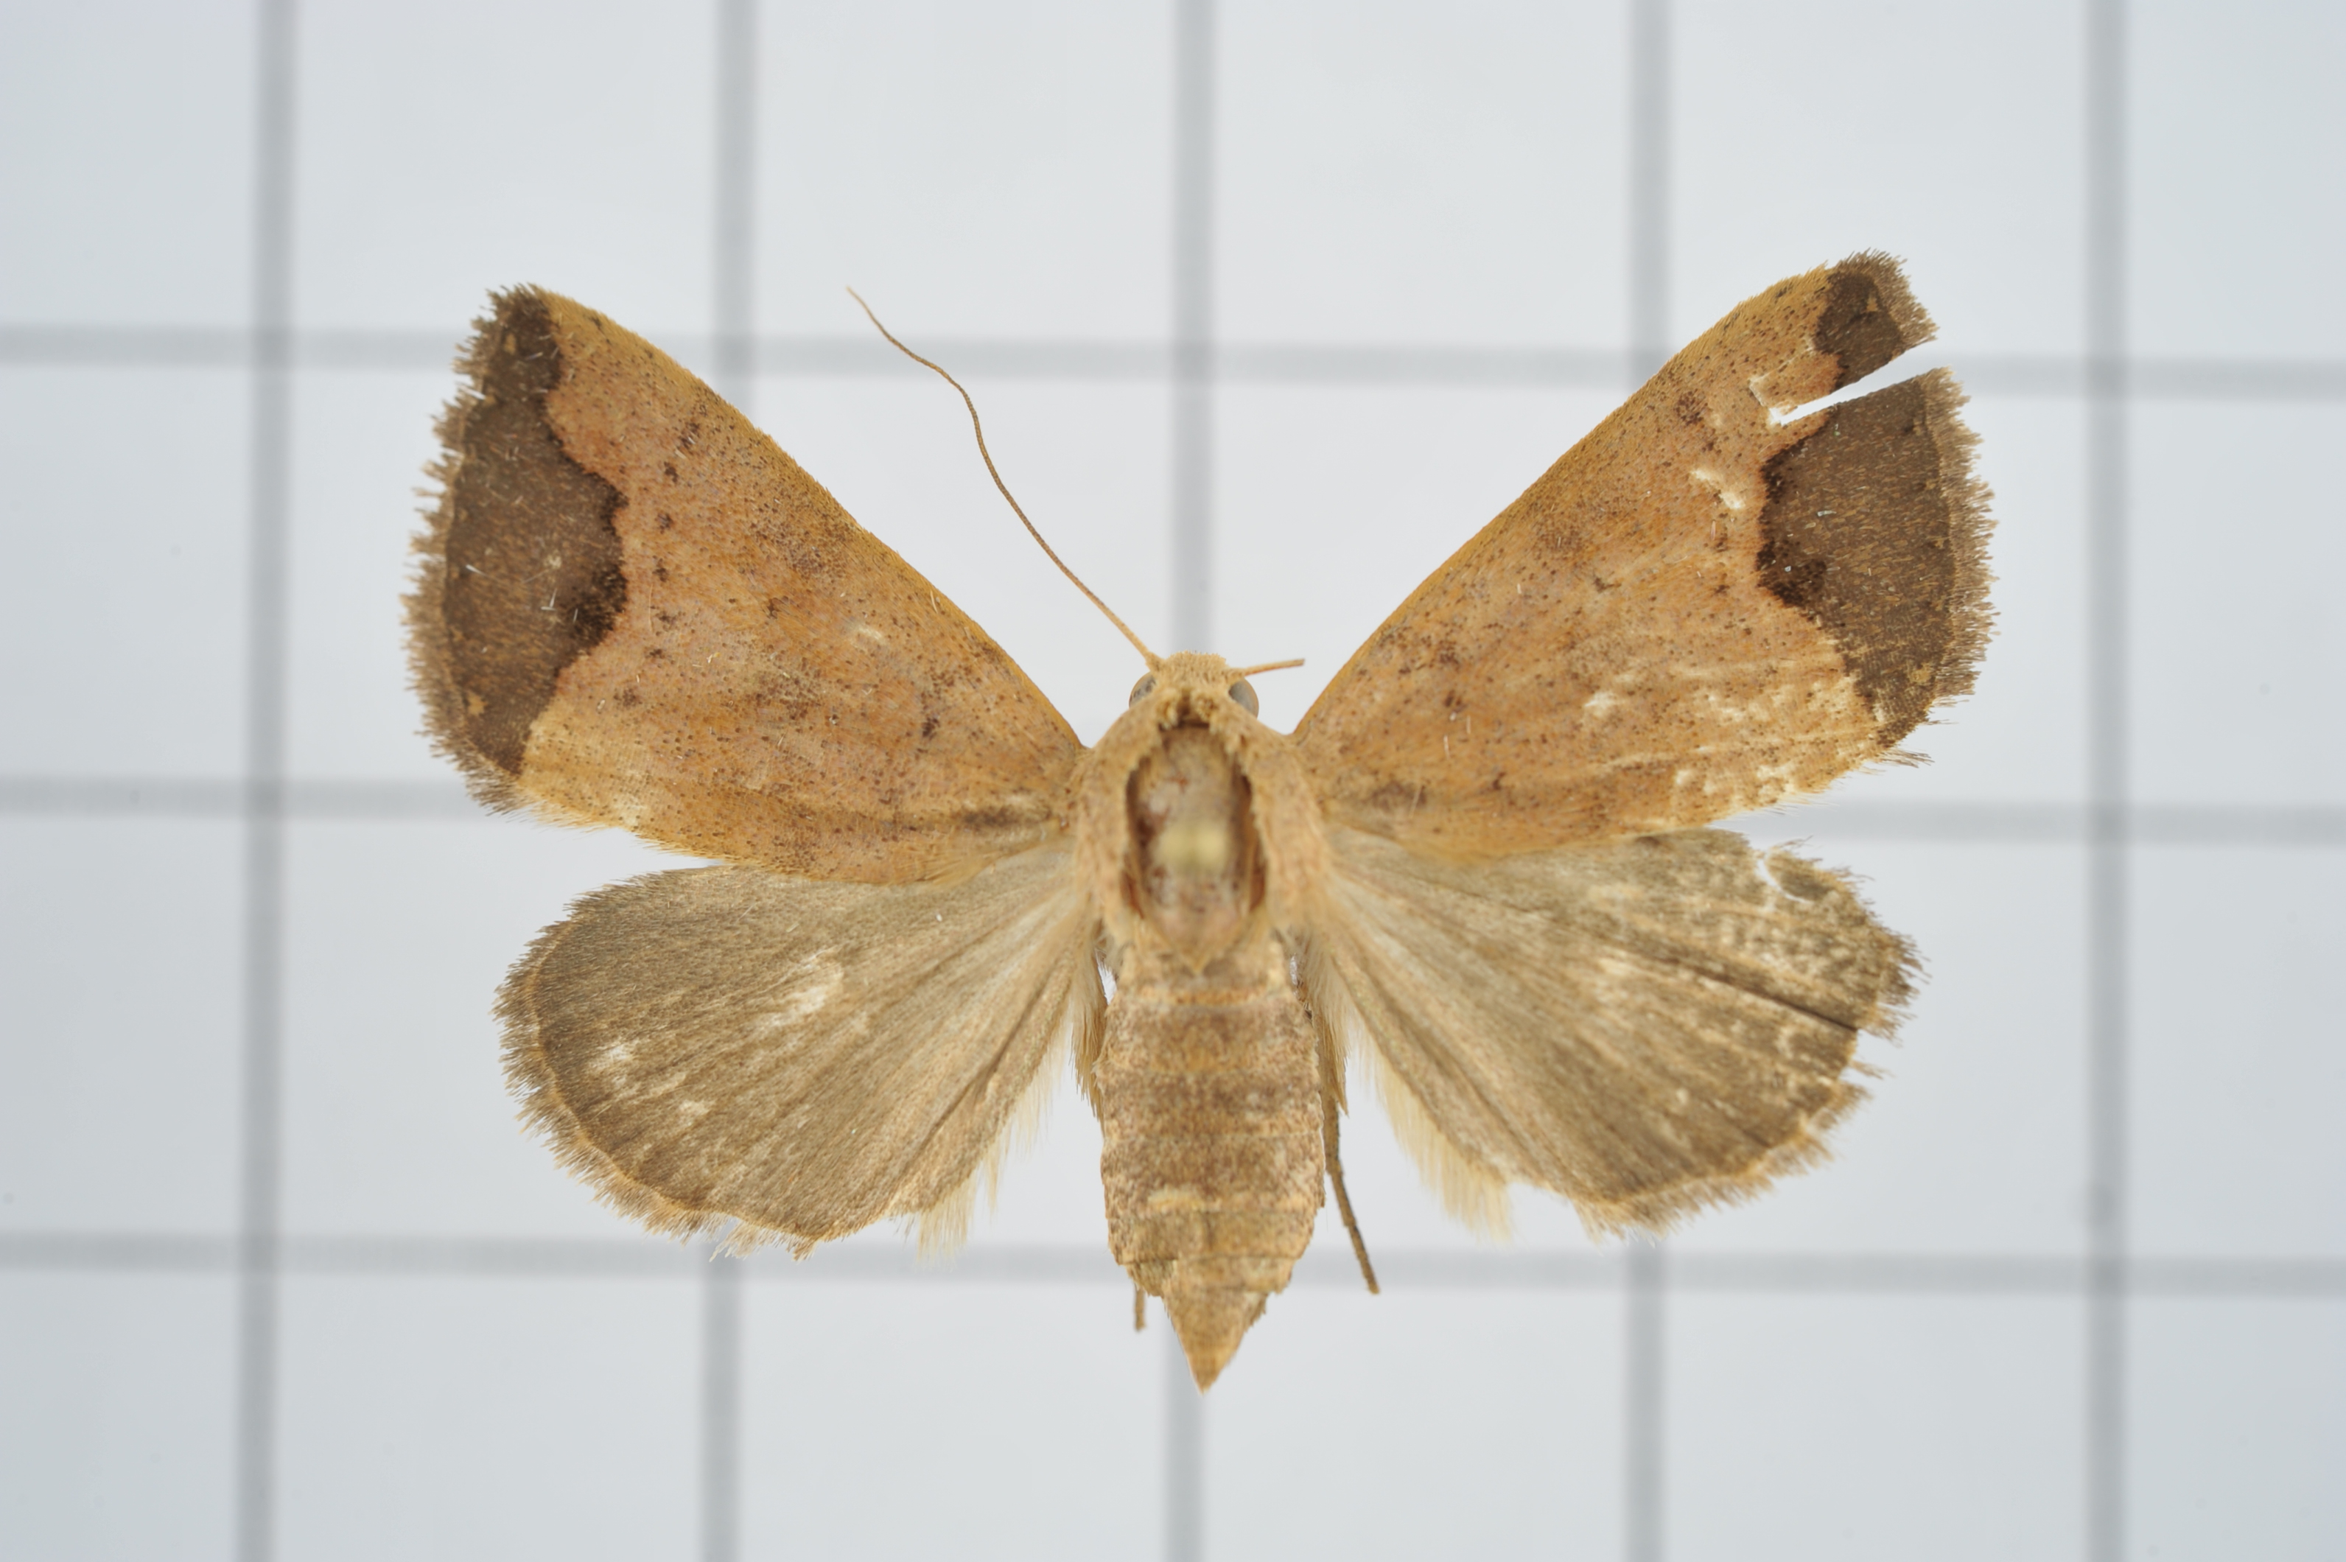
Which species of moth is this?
Bocula diffisa
